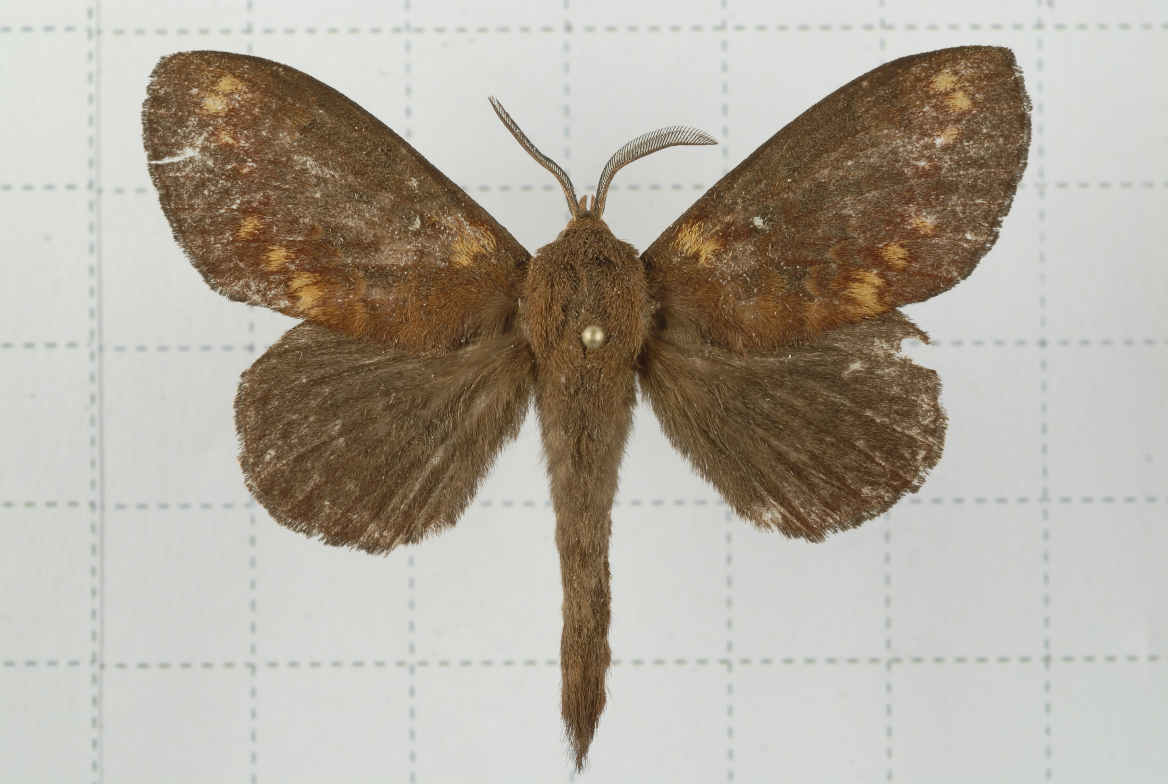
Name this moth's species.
Dendrolimus kikuchii kikuchii
